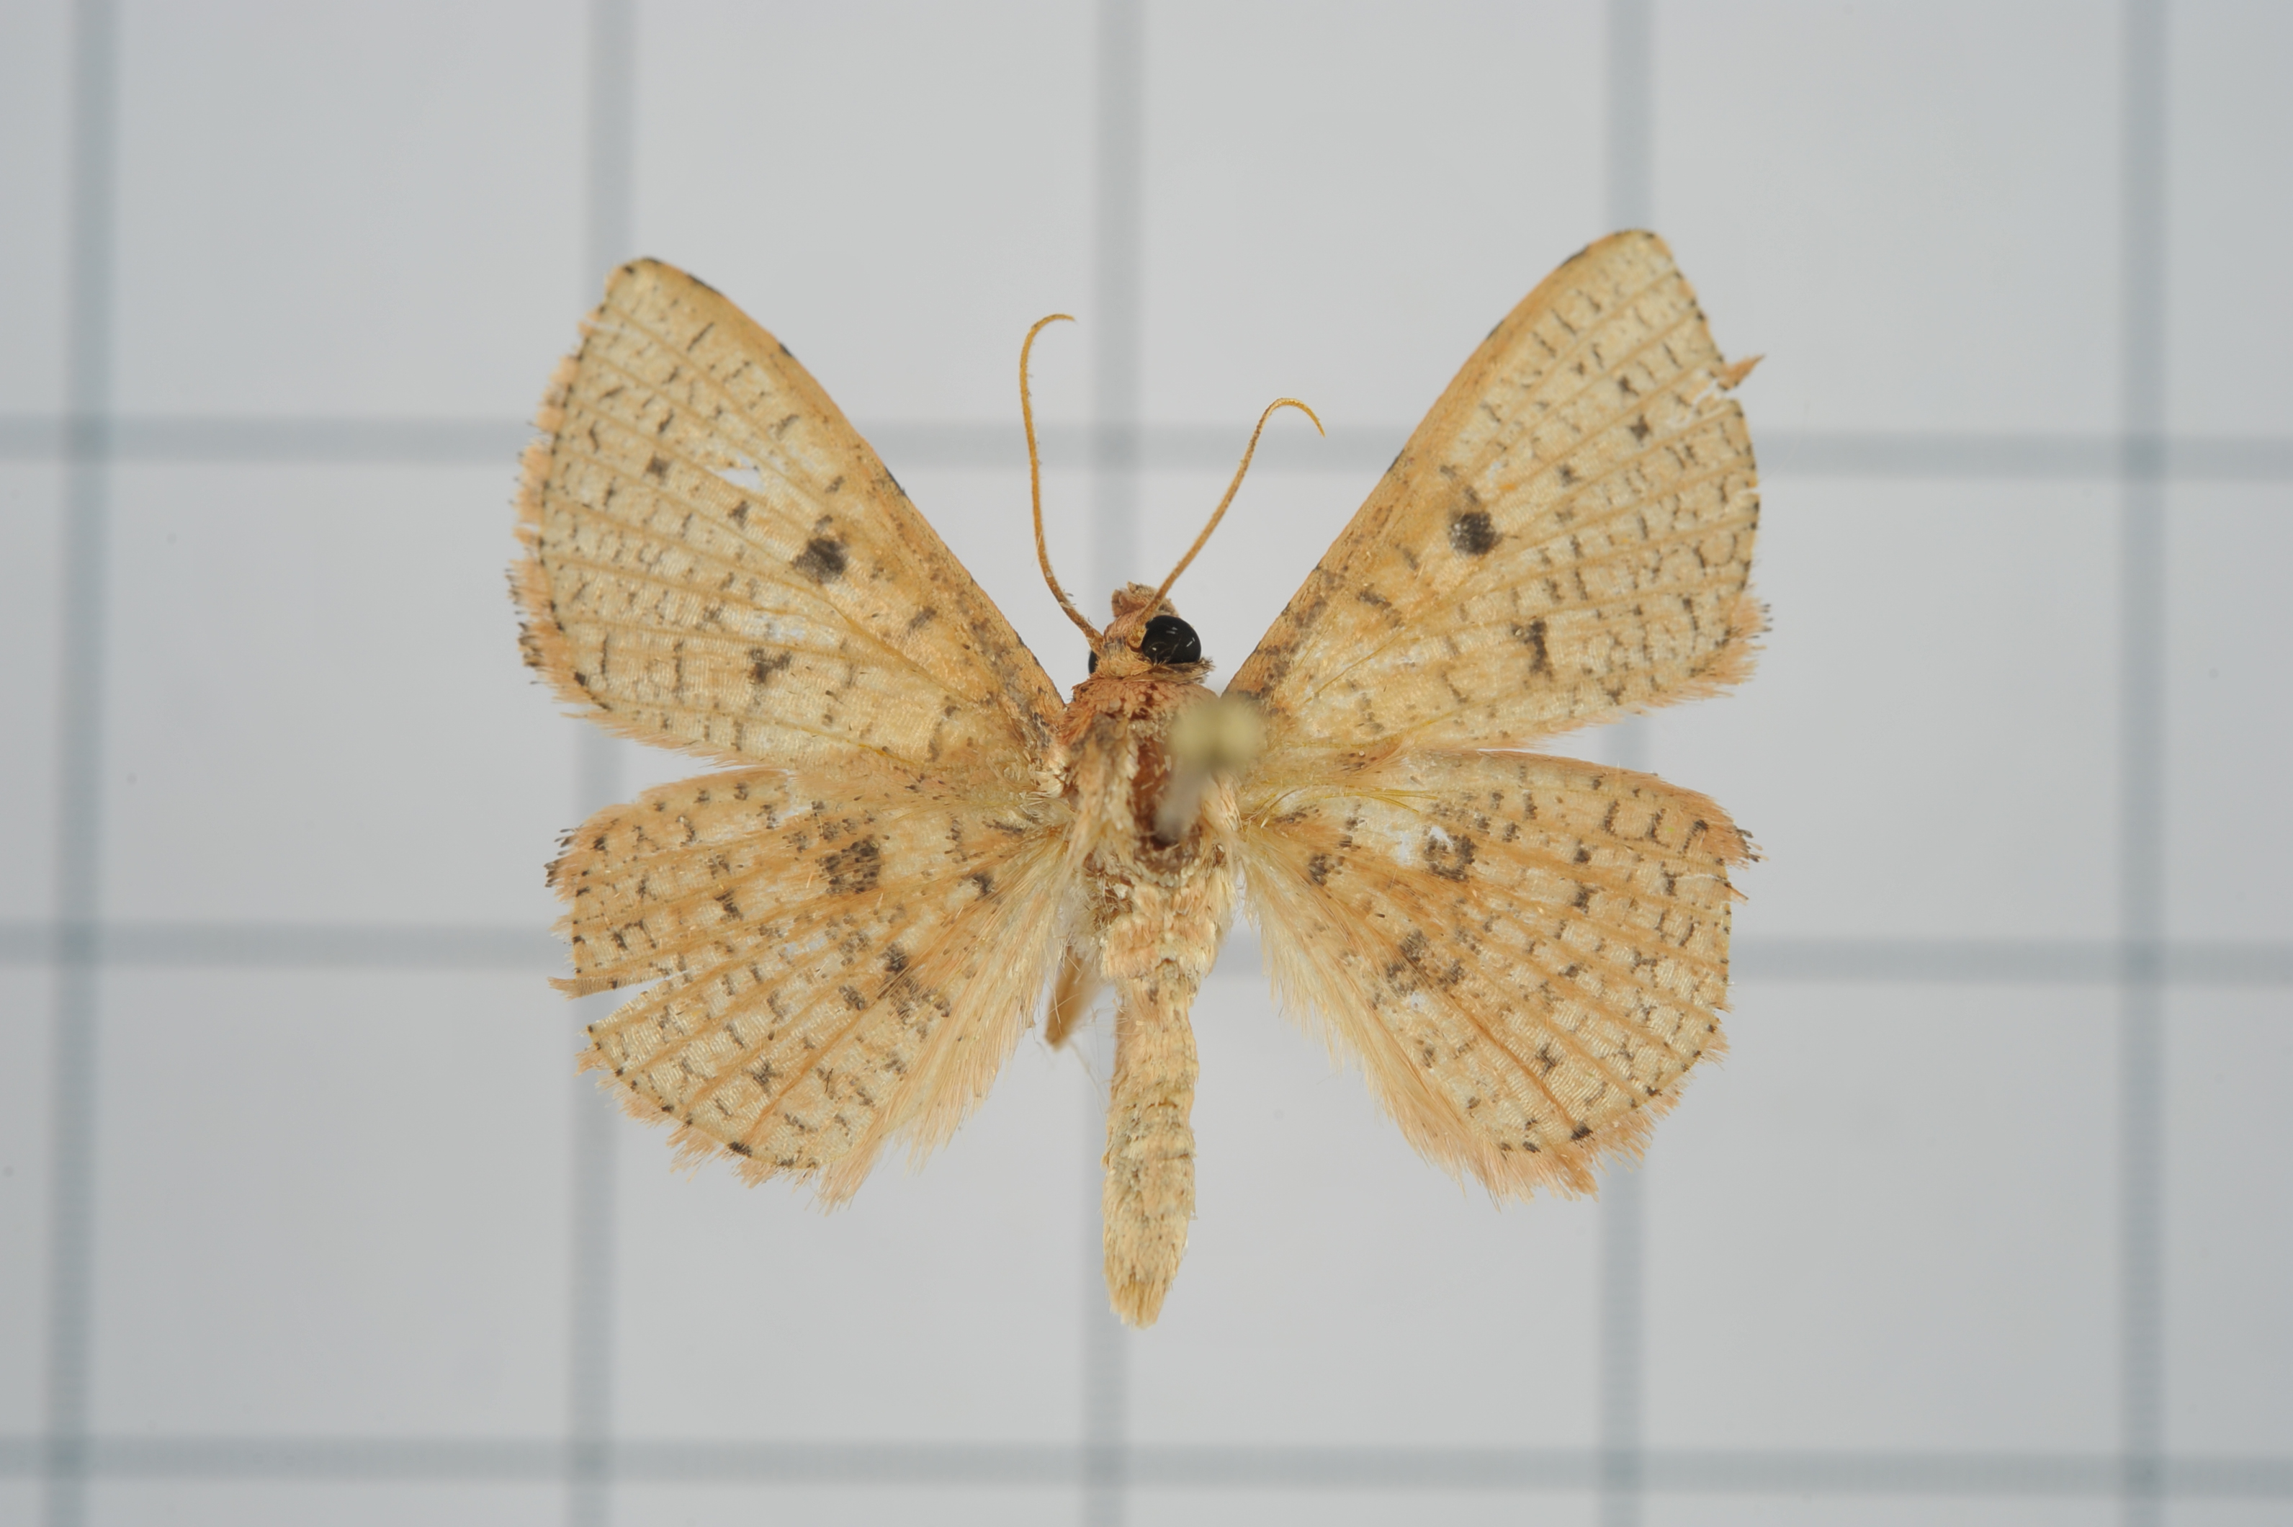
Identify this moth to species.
Herimba formosa
